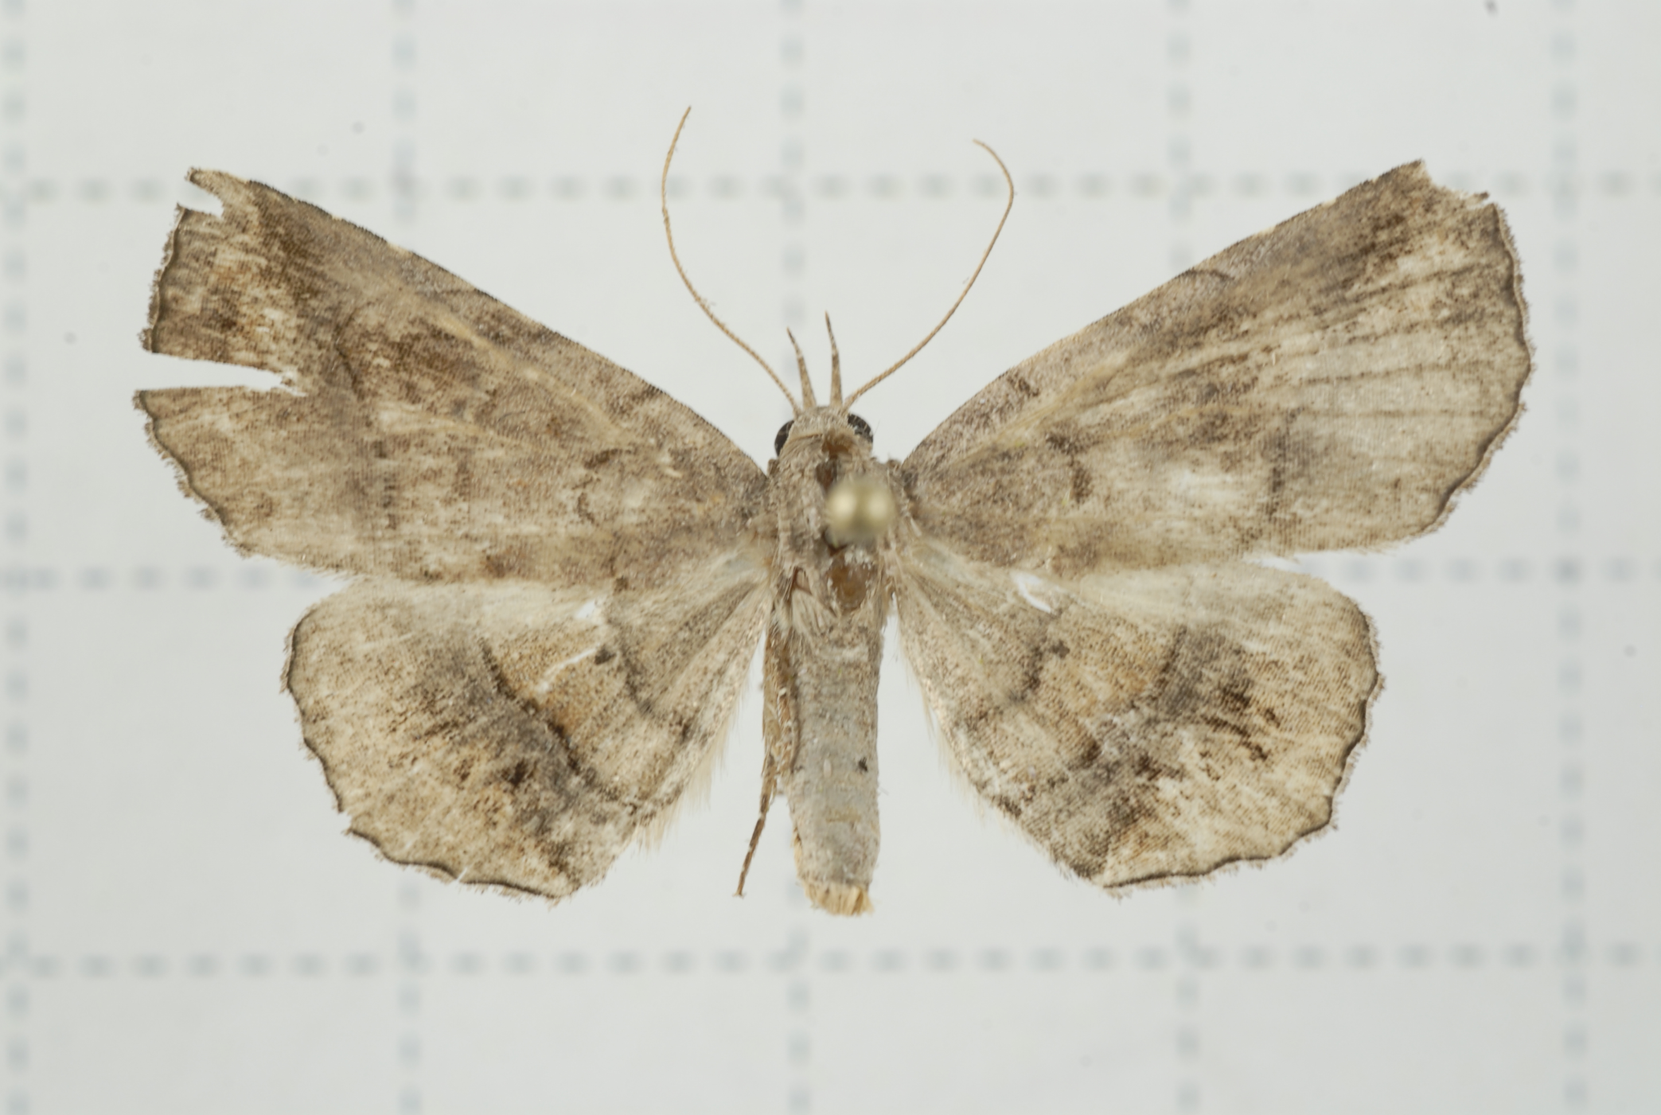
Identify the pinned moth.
Pangrapta plumbilineata
